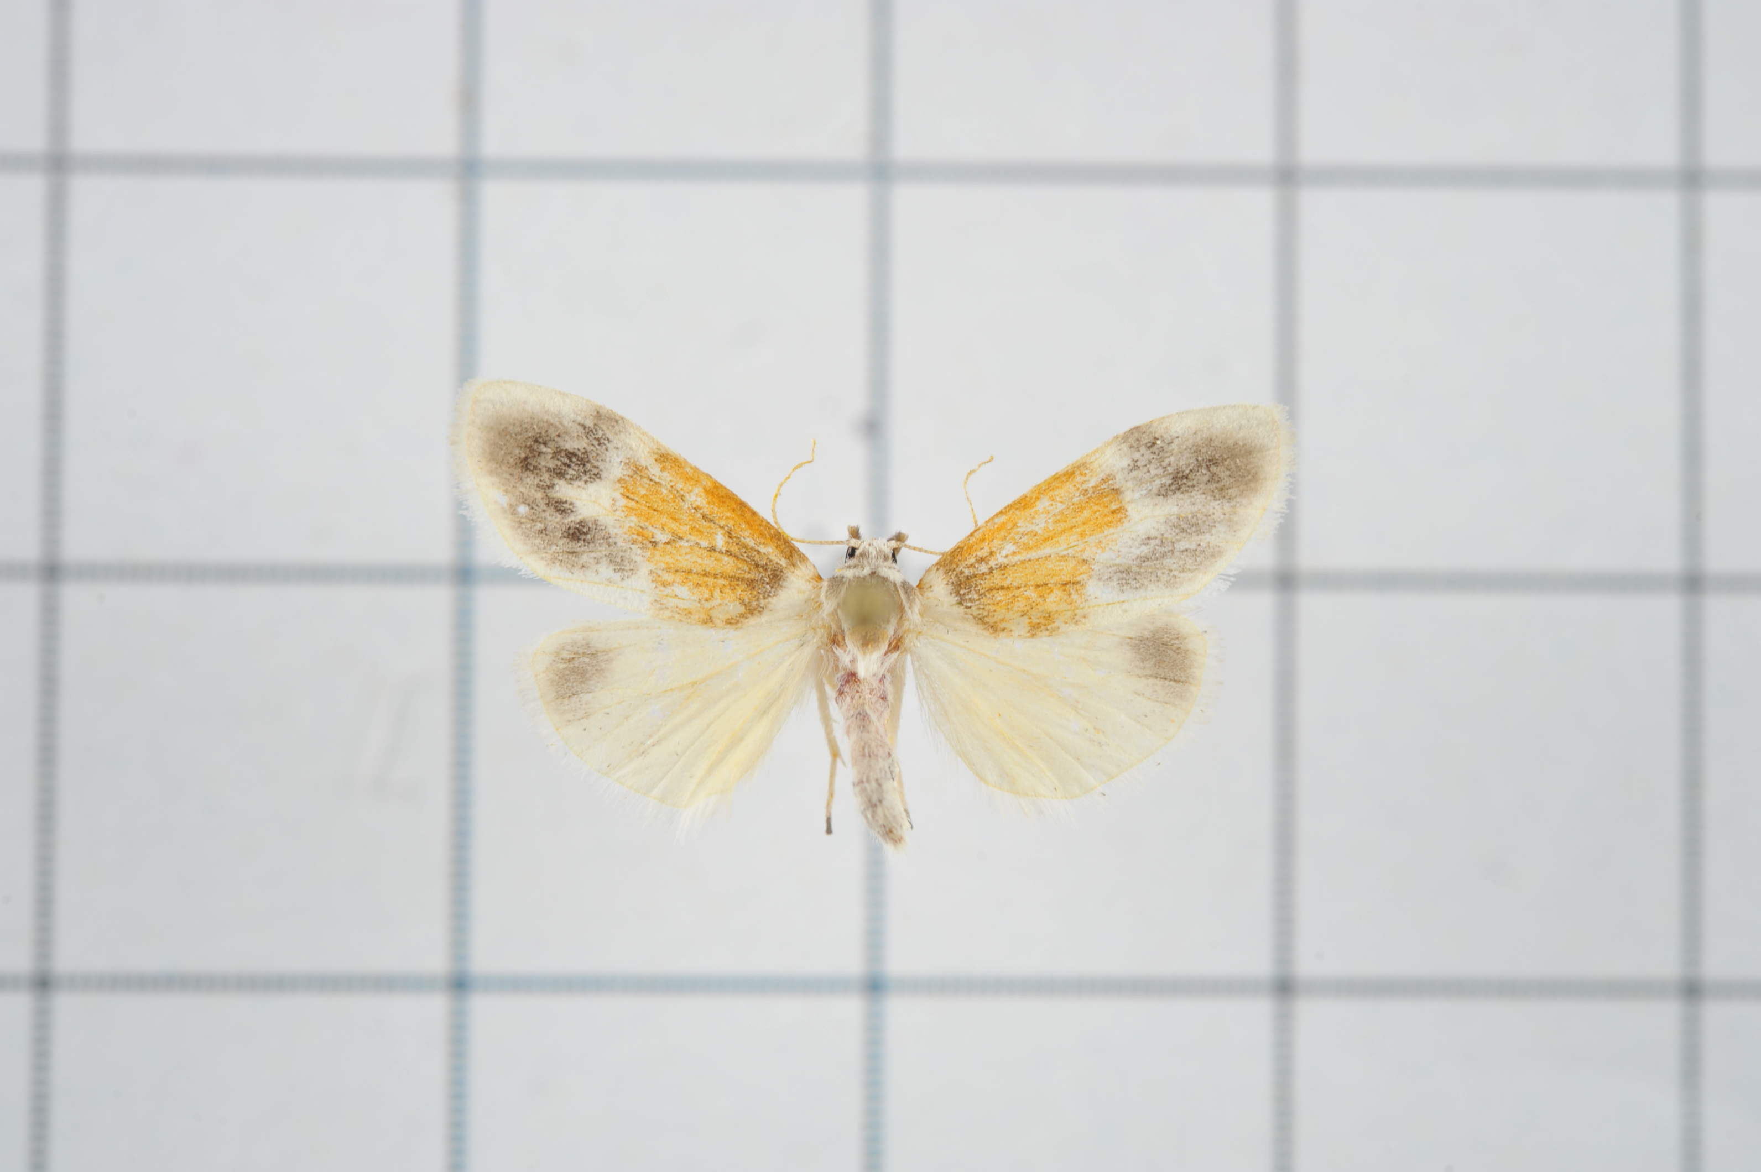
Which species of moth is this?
Nanarsine semilutea
